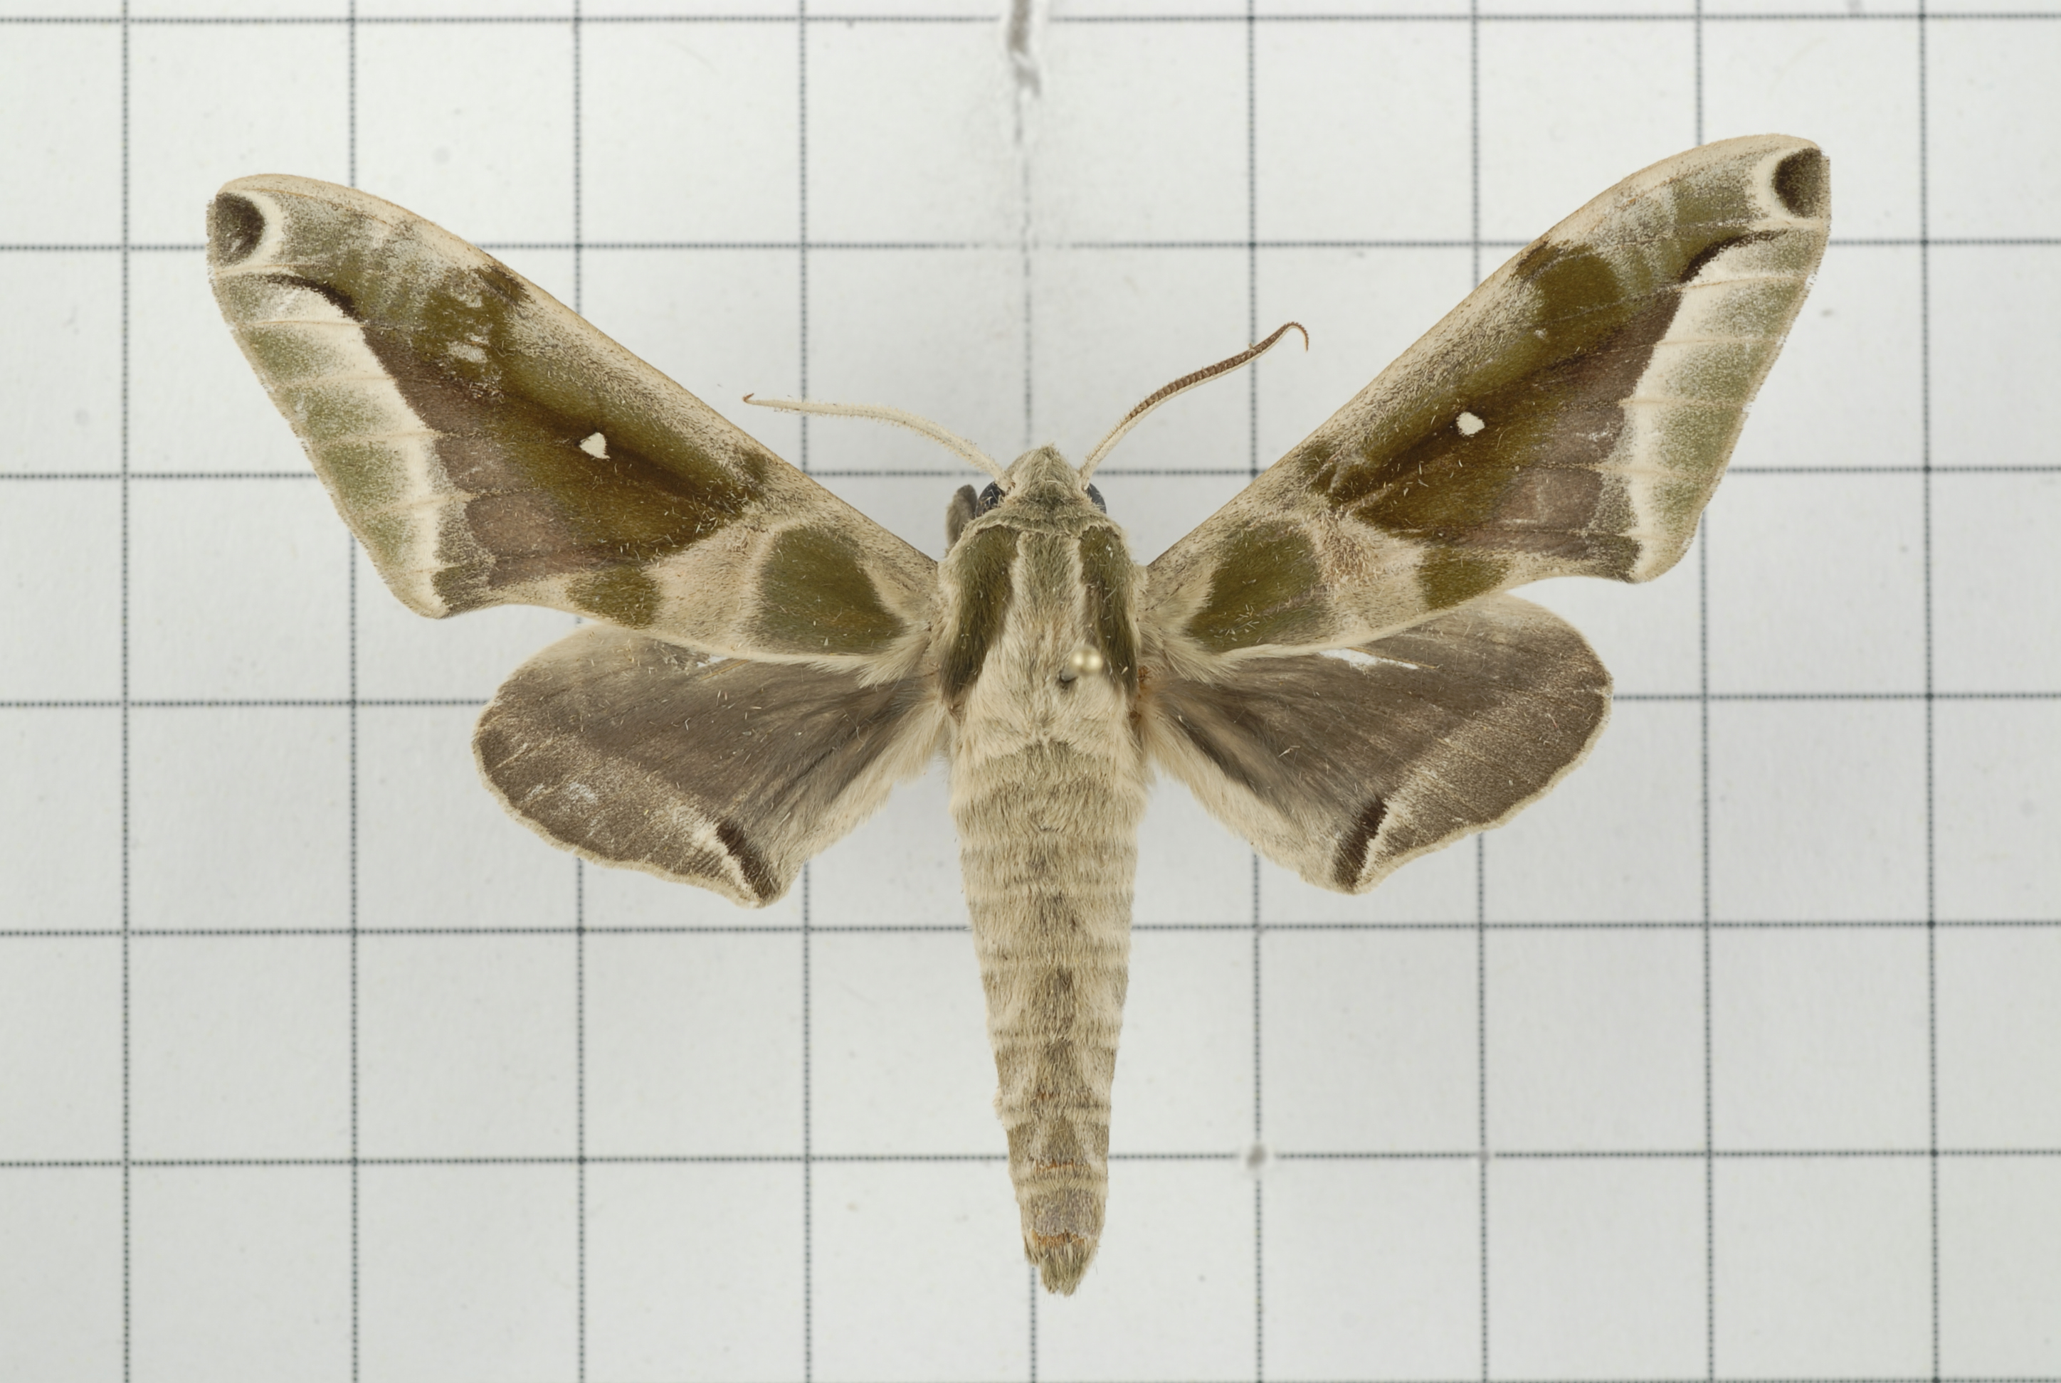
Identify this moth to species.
Parum colligata
